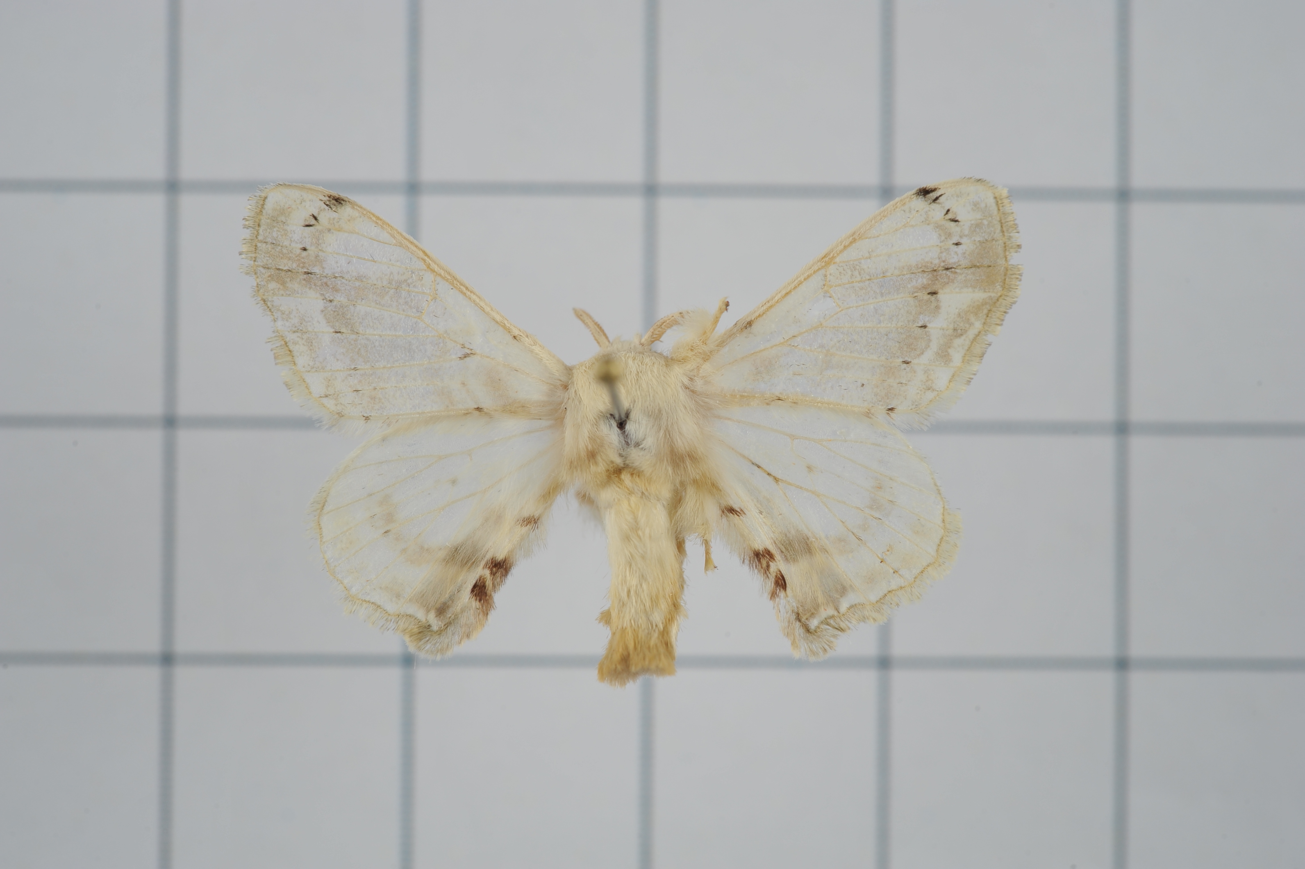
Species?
Ernolatia moorei
